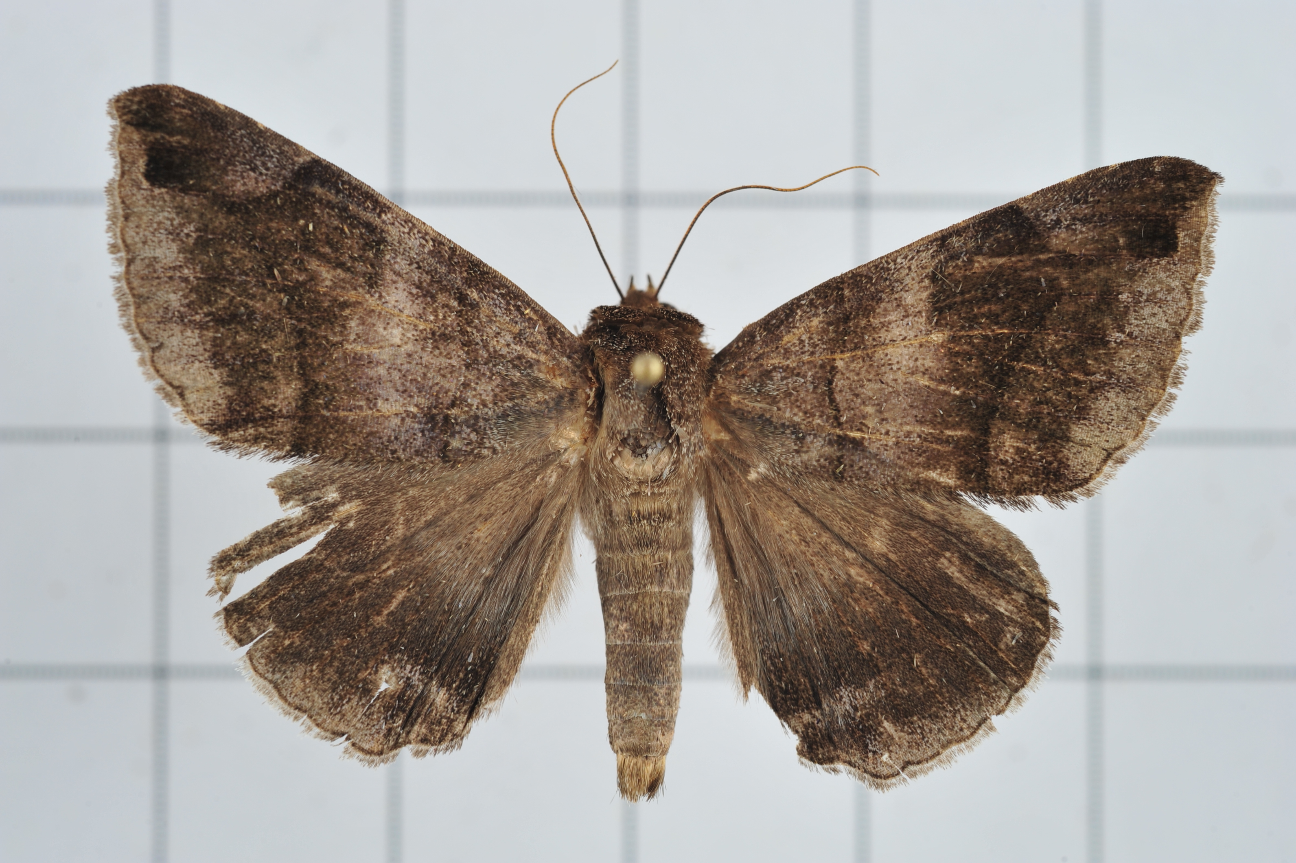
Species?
Bastilla amygdalis
